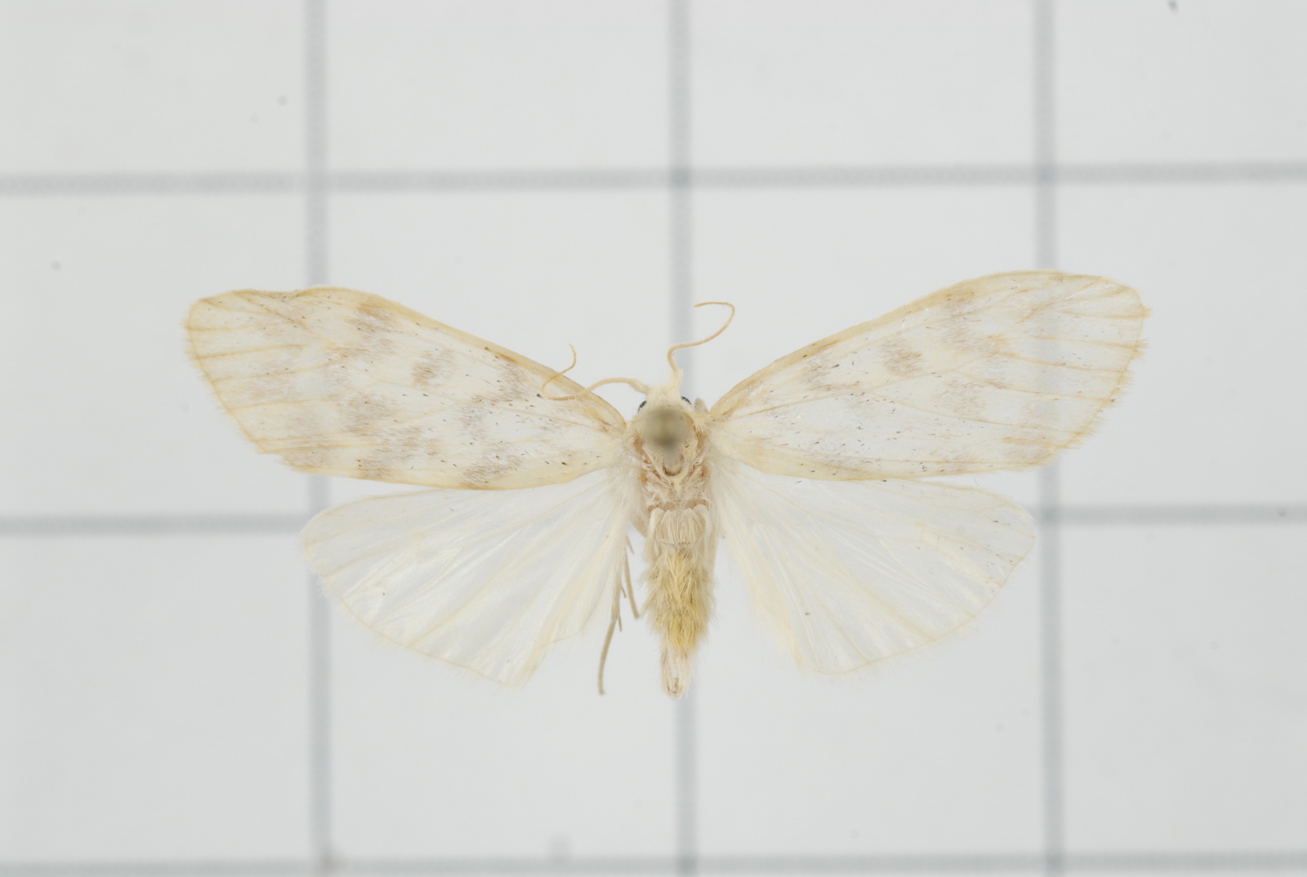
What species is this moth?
Hemipsilia coavestis
